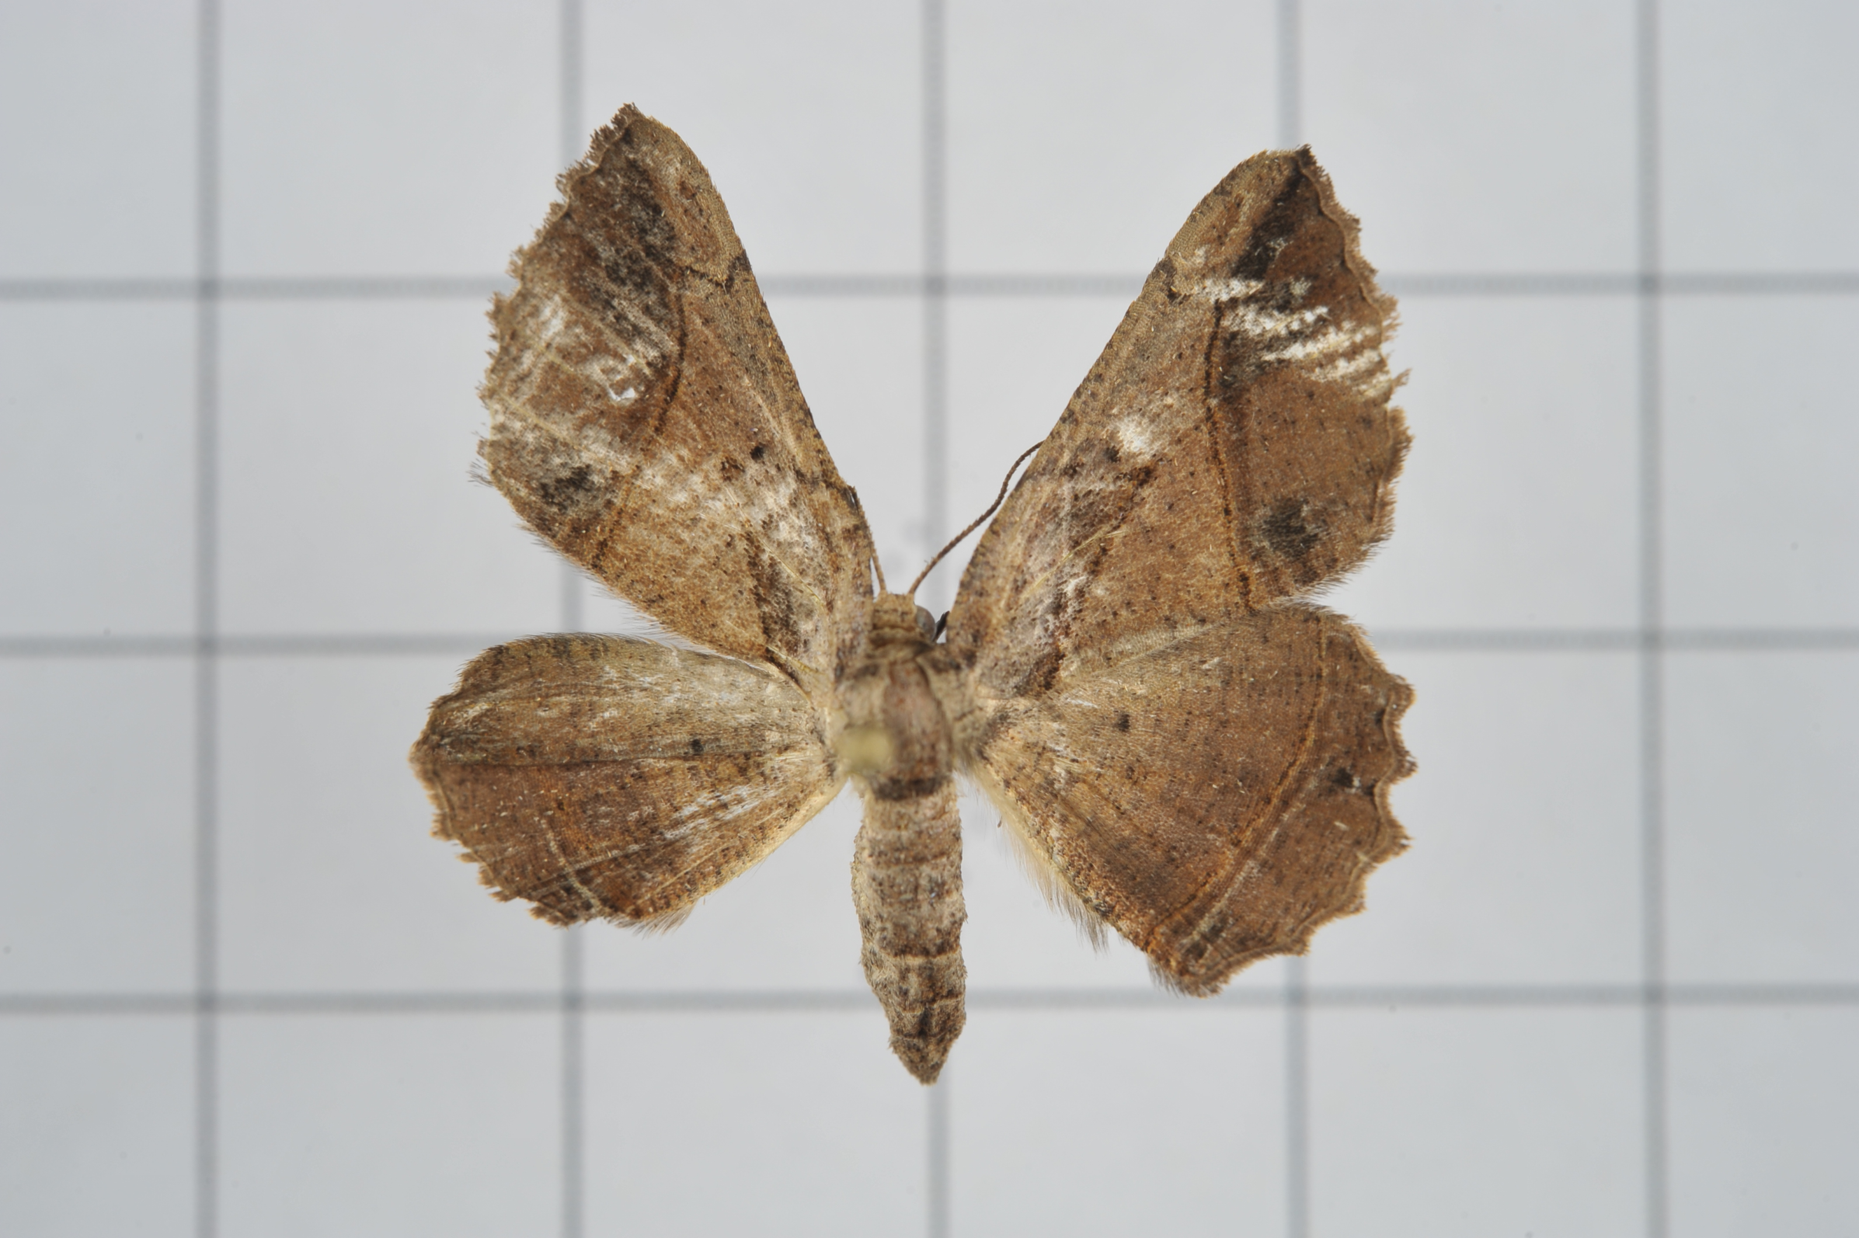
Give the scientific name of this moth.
Menophra taiwana
